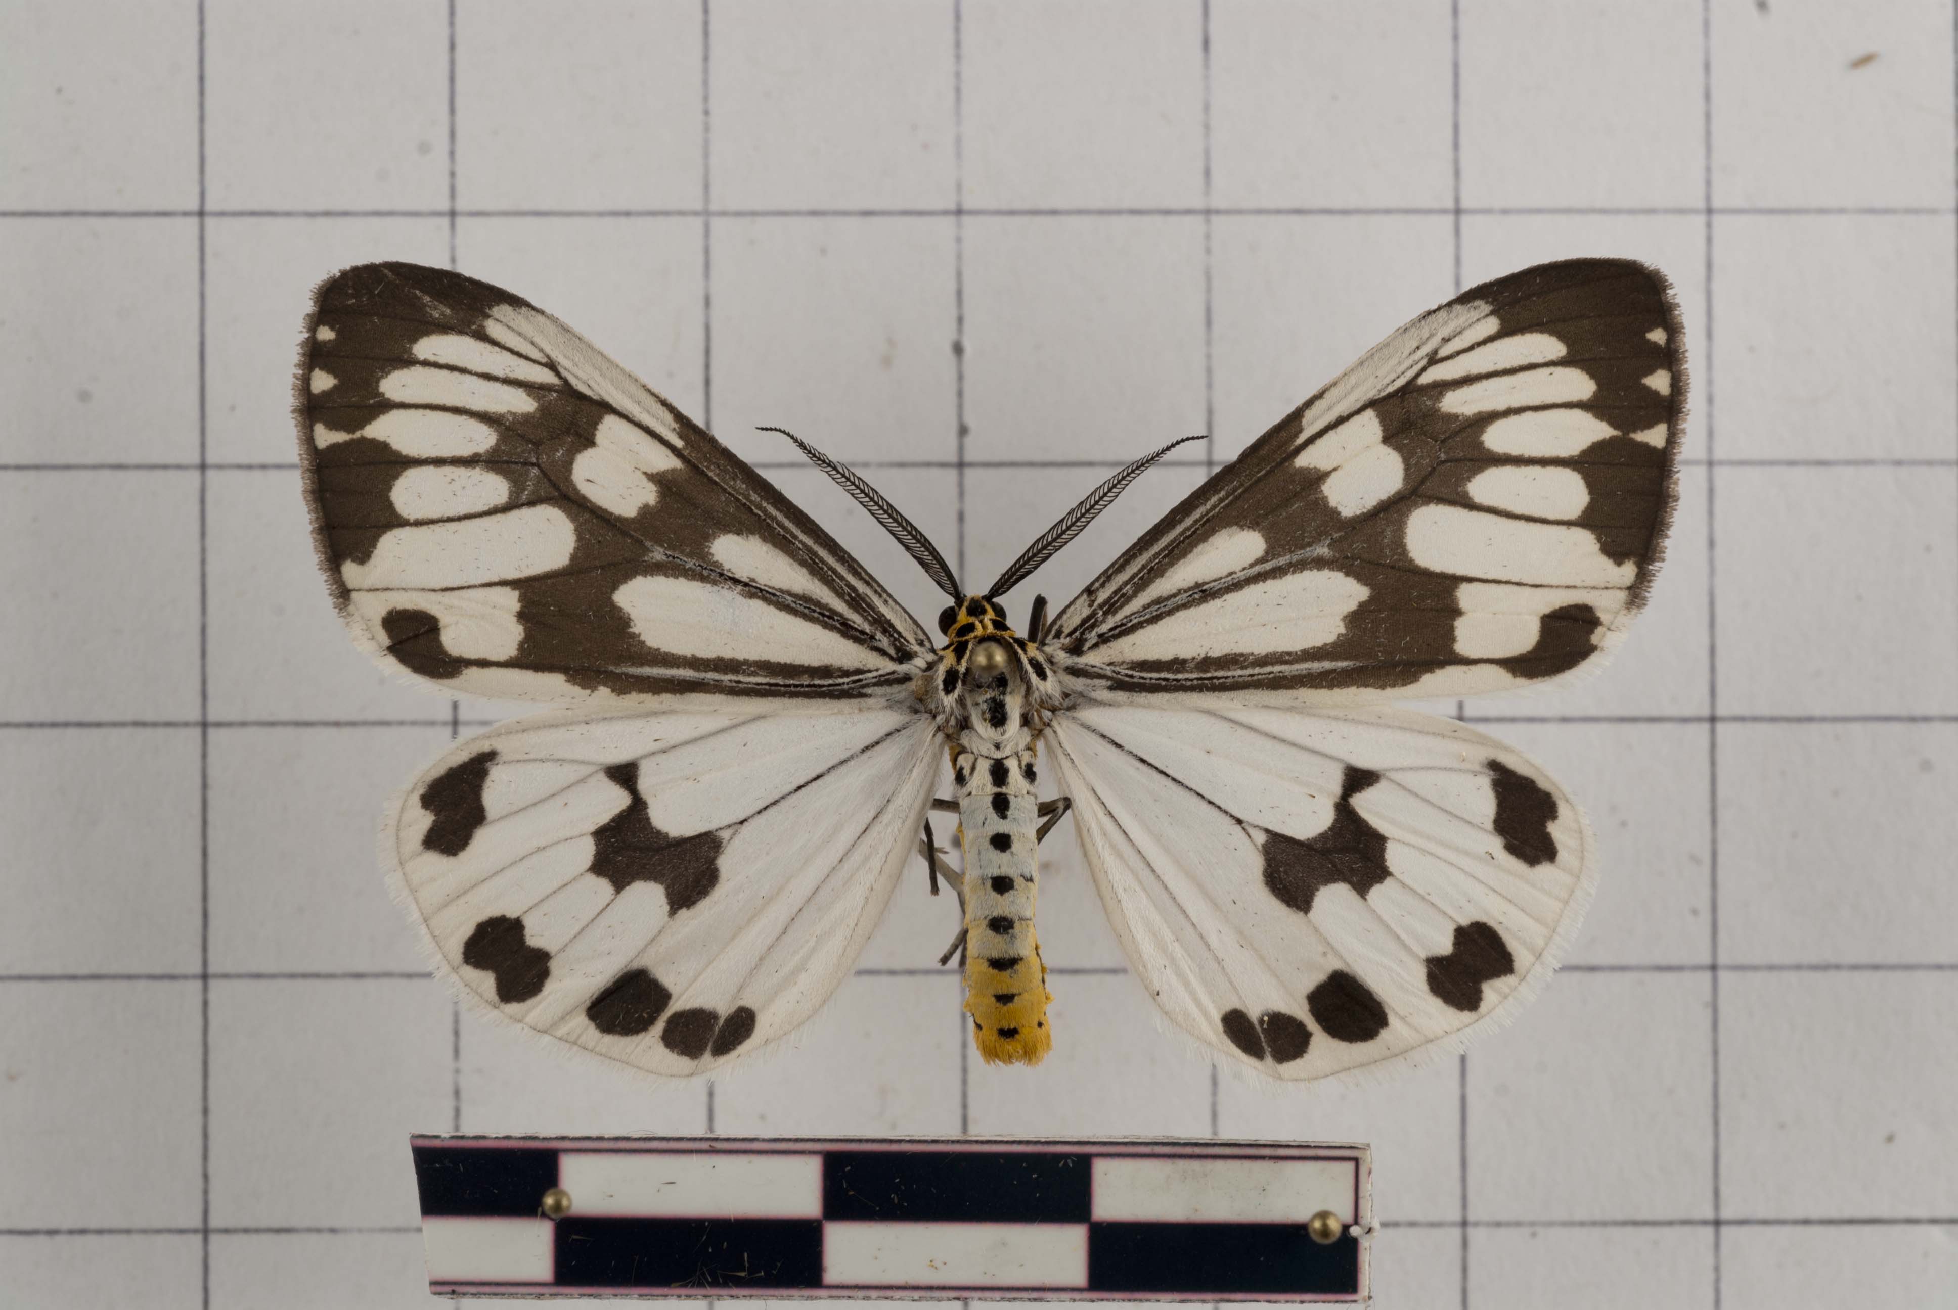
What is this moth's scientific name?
Nyctemera adversata
